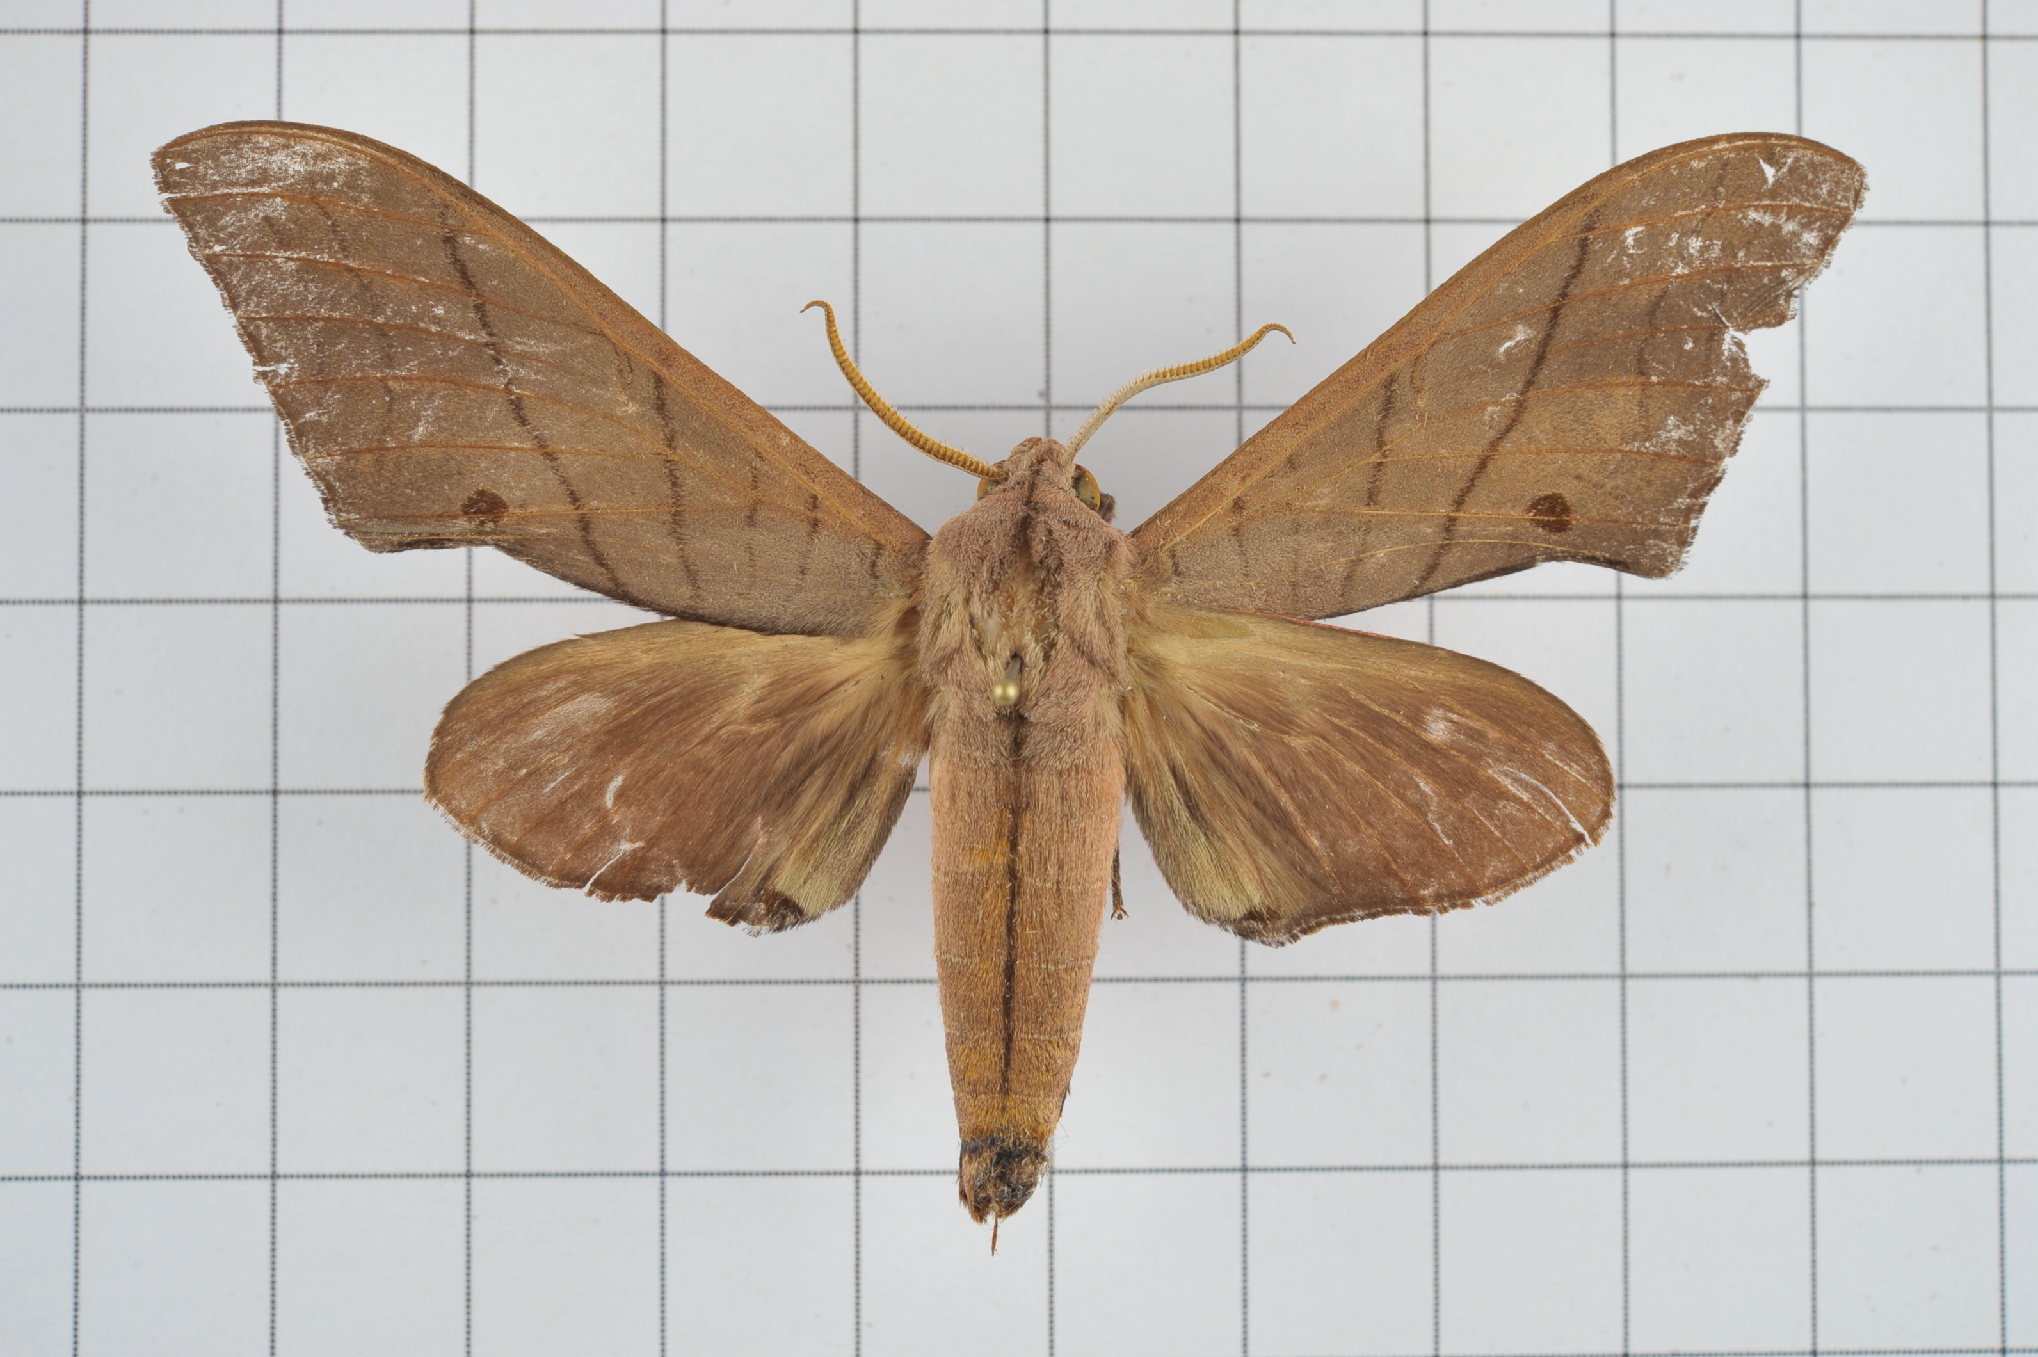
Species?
Marumba cristata bukaiana
